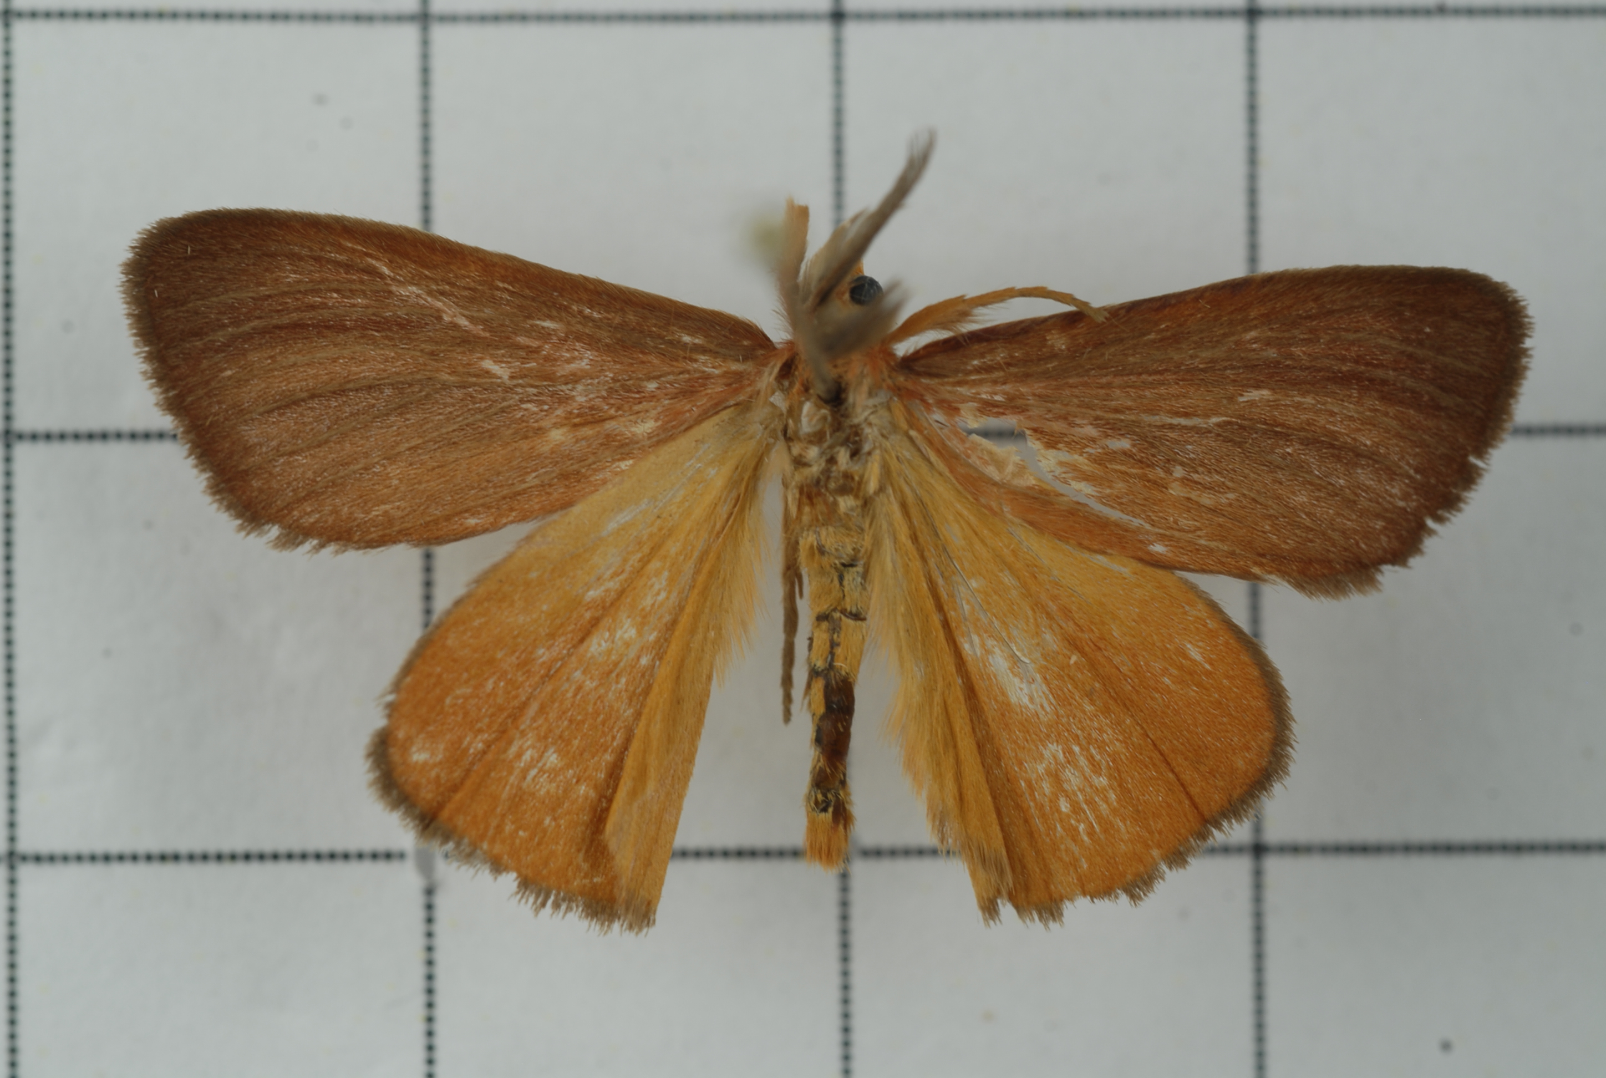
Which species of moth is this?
Pantana substrigosa
